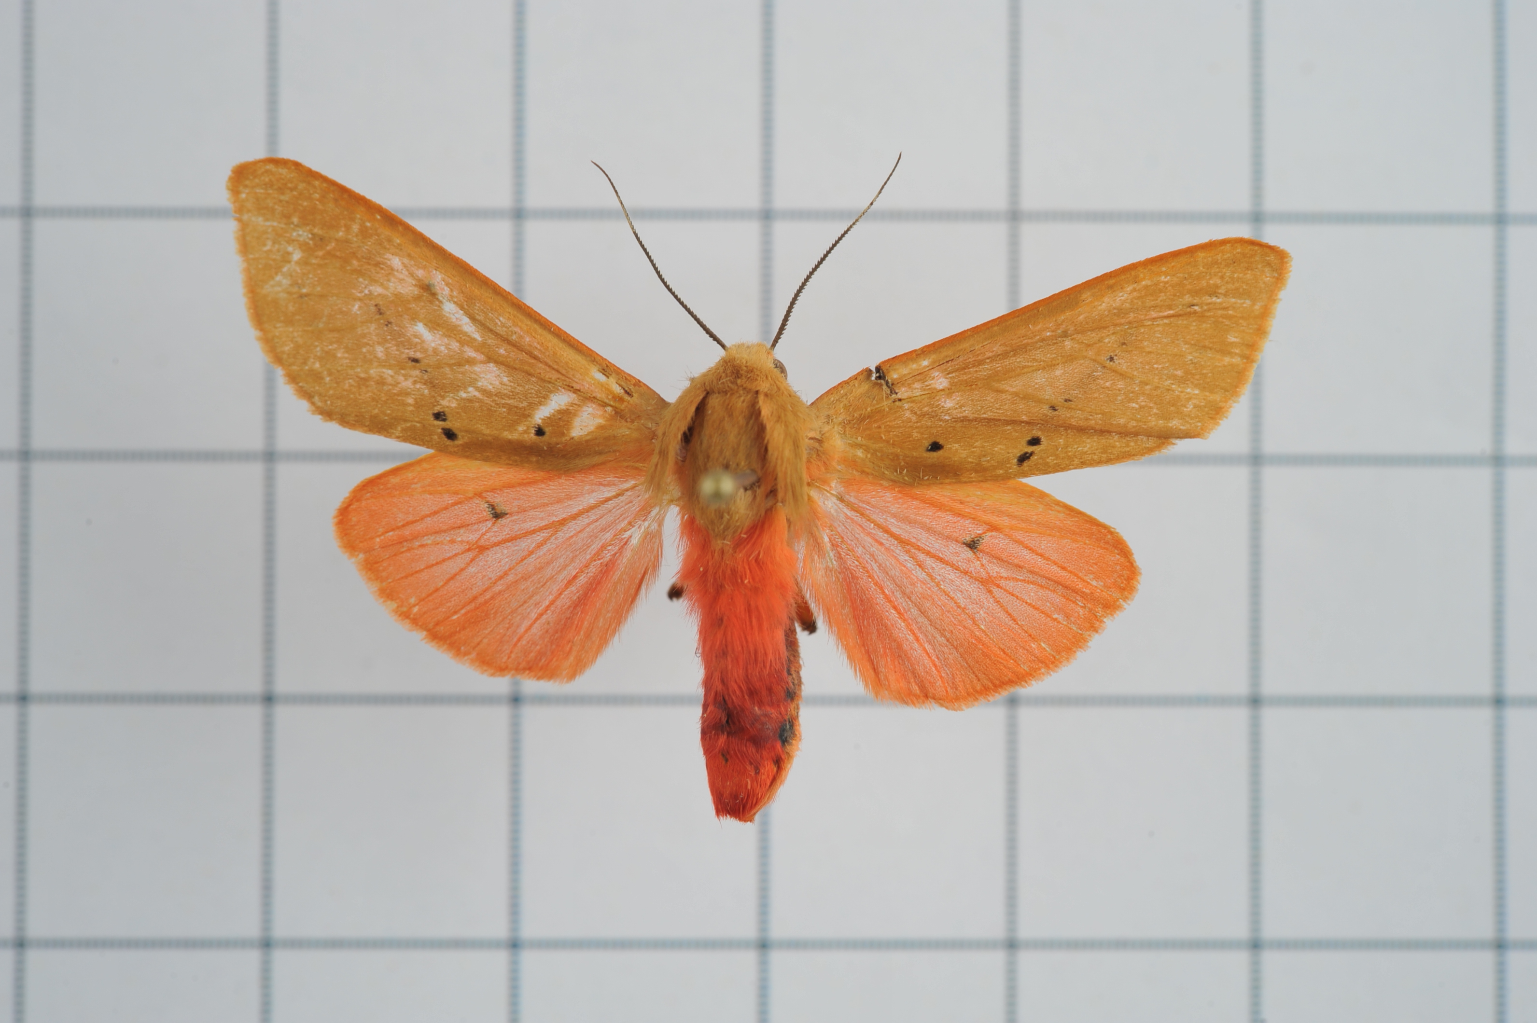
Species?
Spilarctia wilemani
